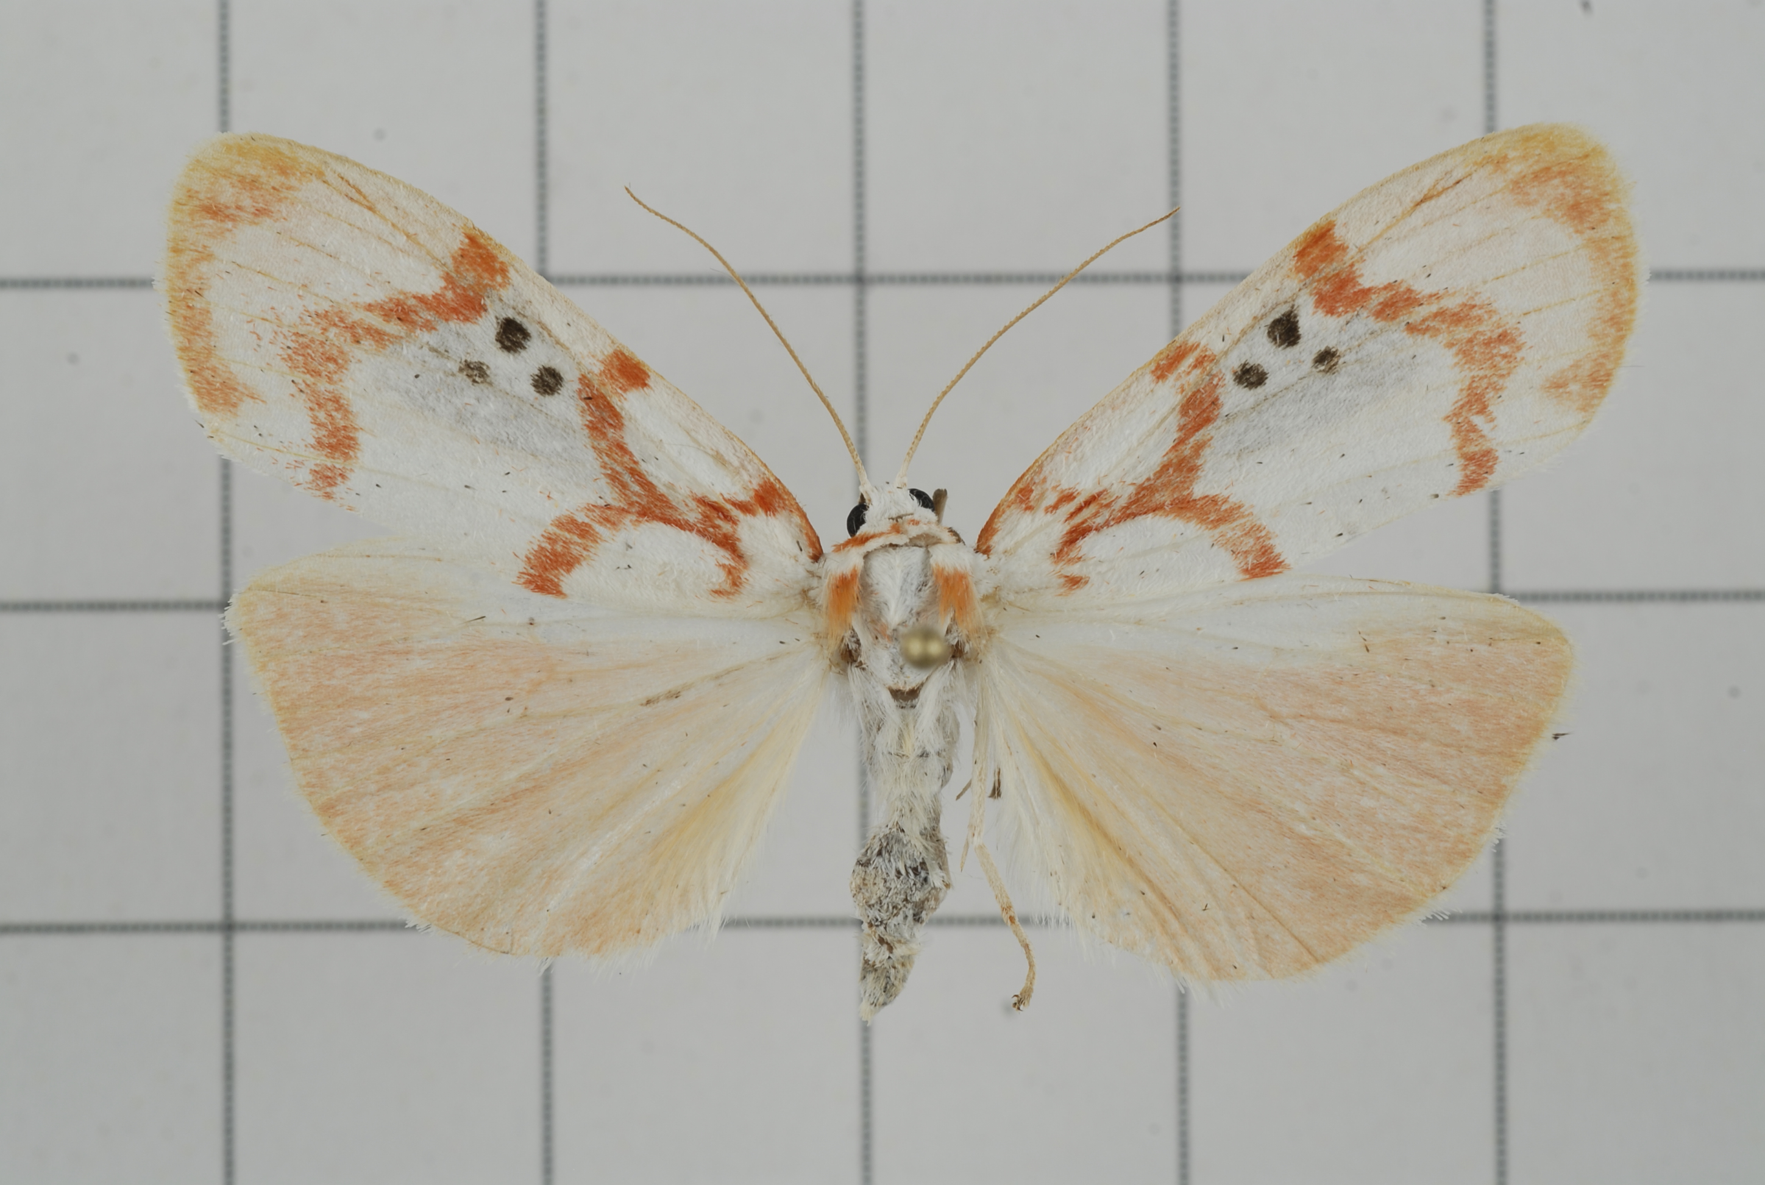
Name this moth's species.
Cyana formosana
